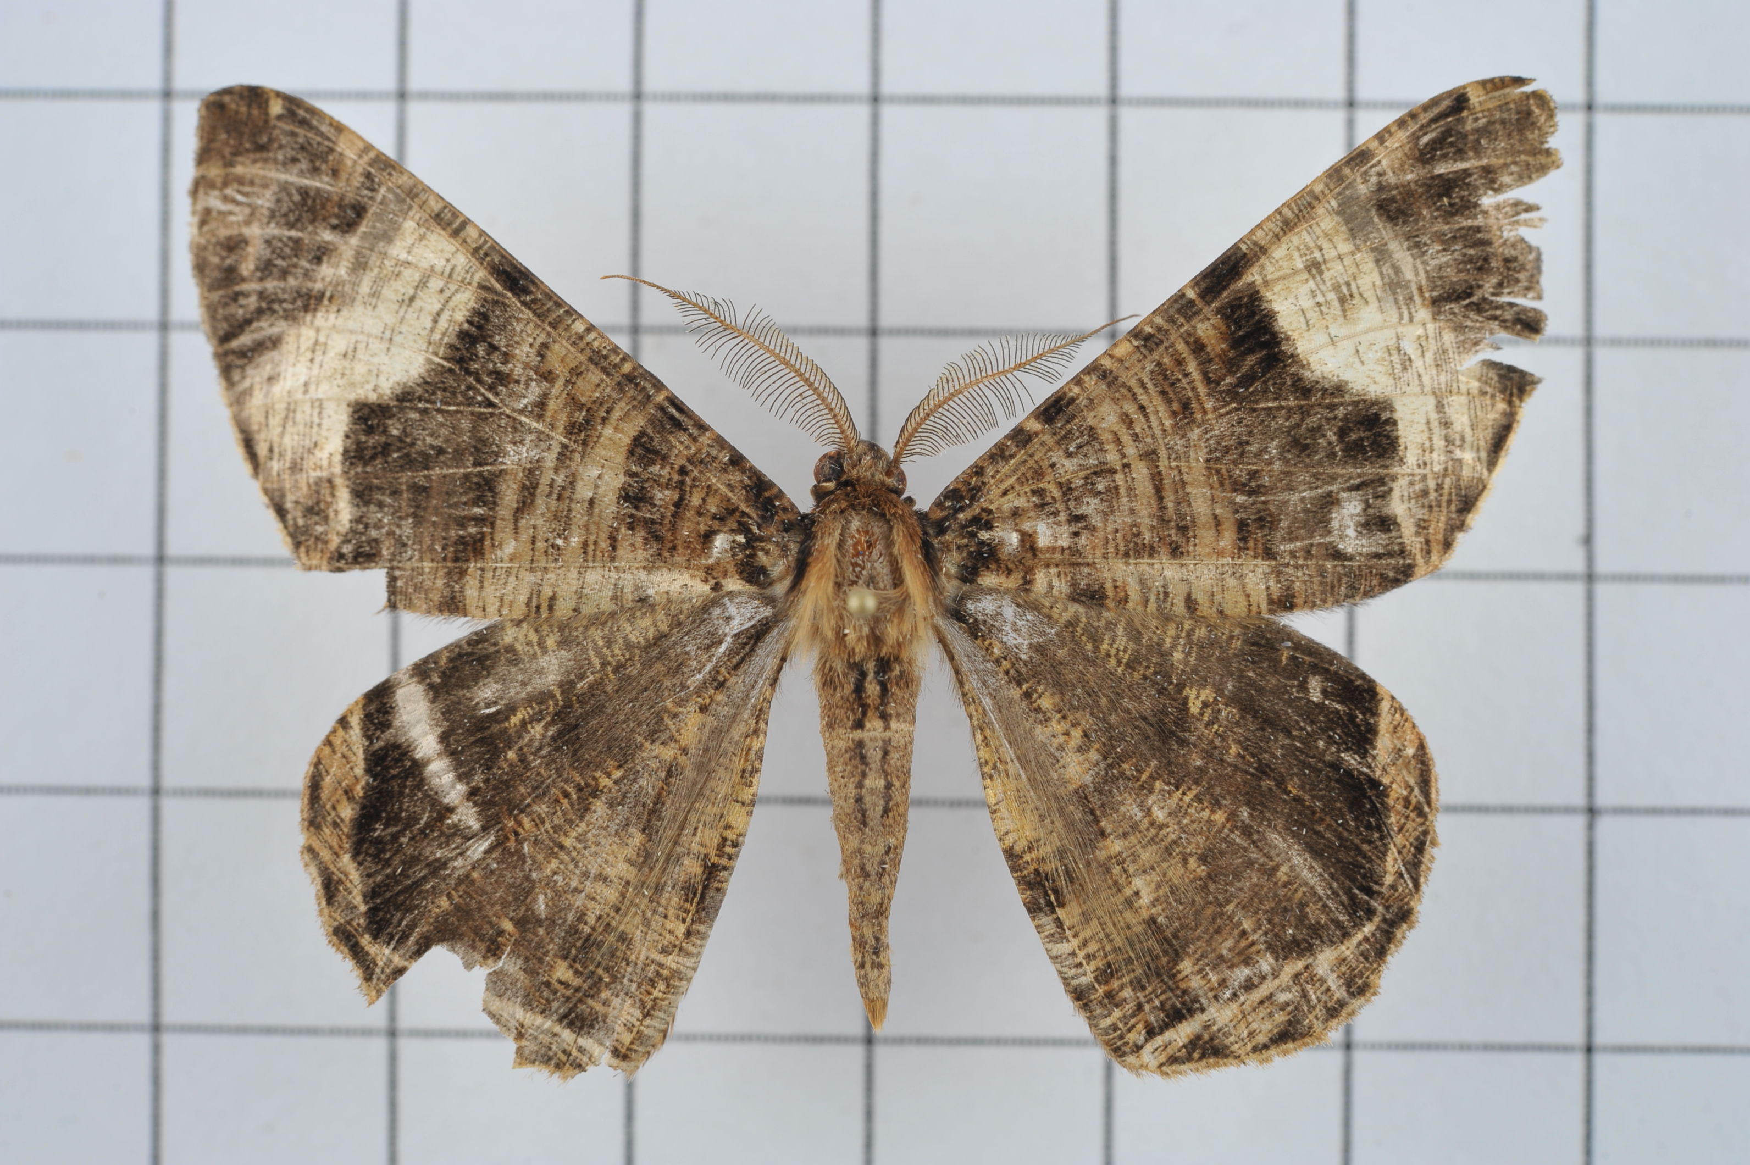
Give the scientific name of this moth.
Xandrames latiferaria curvistriga
